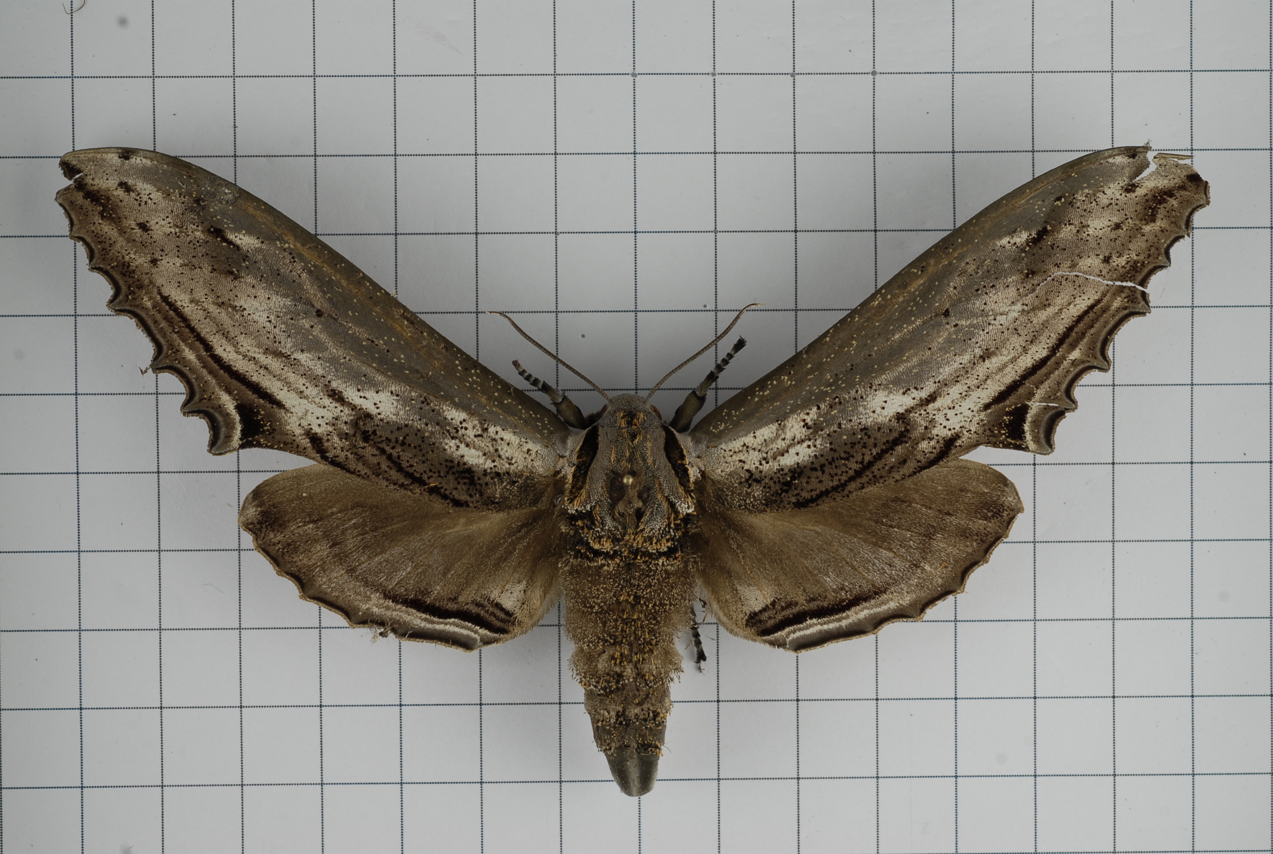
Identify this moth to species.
Langia zenzeroides formosana
